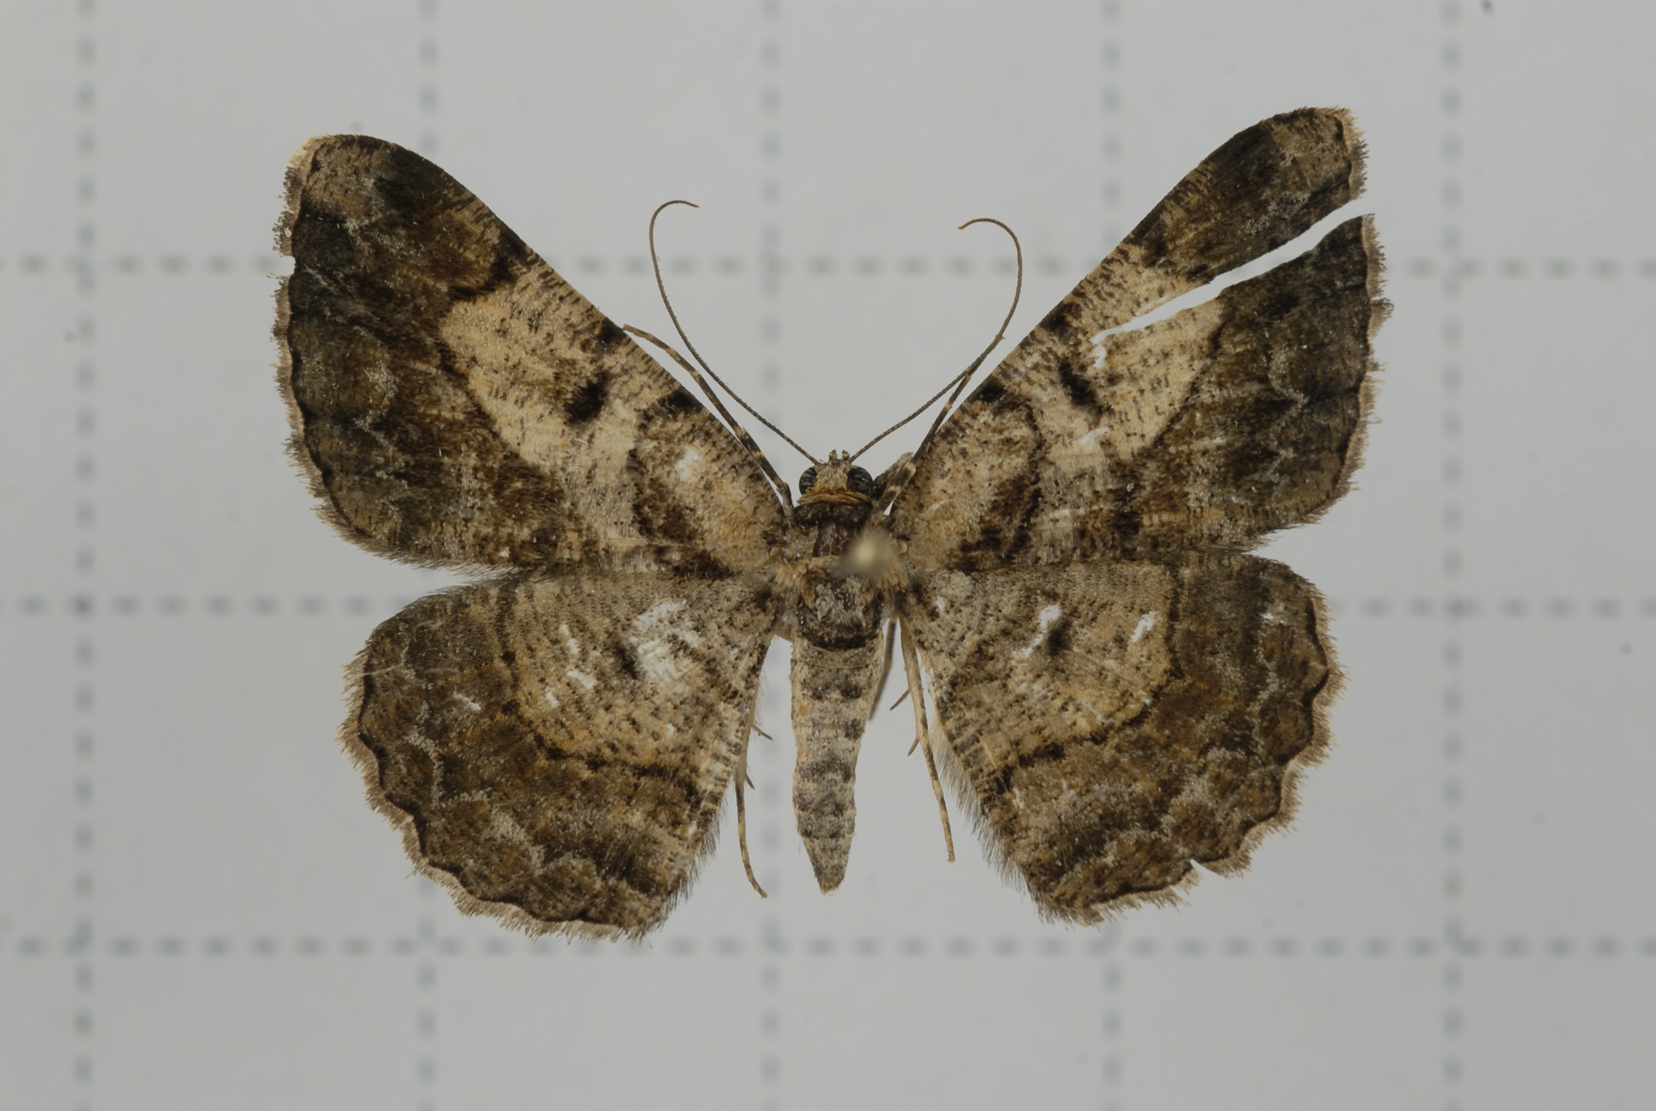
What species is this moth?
Psilalcis pulveraria
